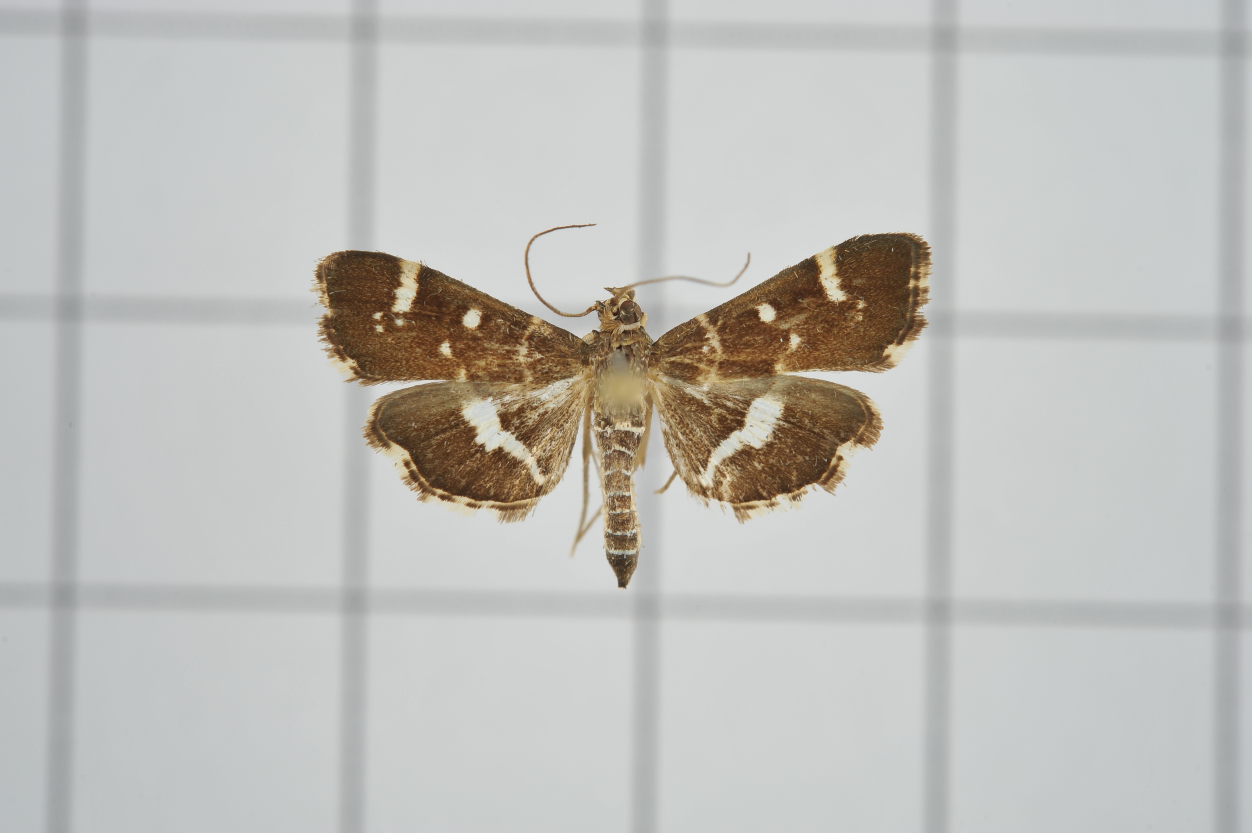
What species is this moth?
Hymenia perspectalis
